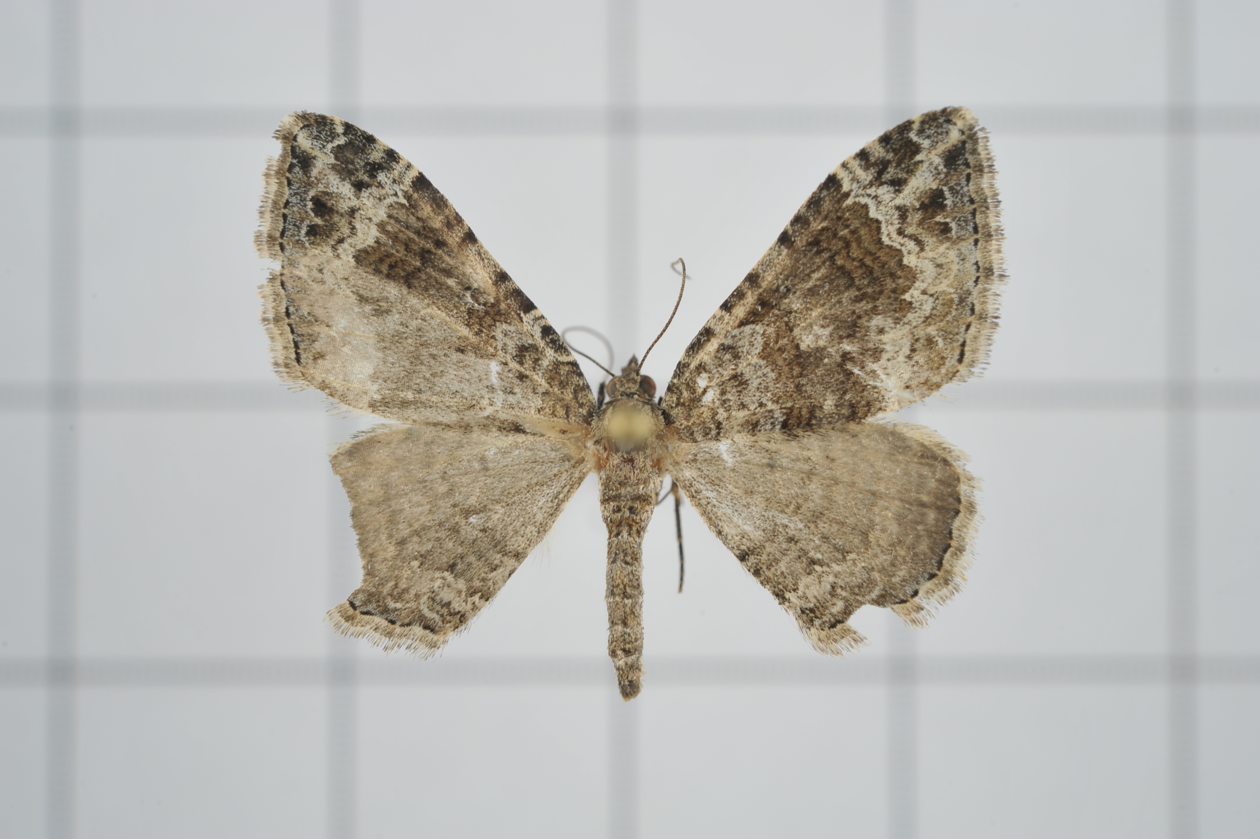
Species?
Xanthorhoe saturata
